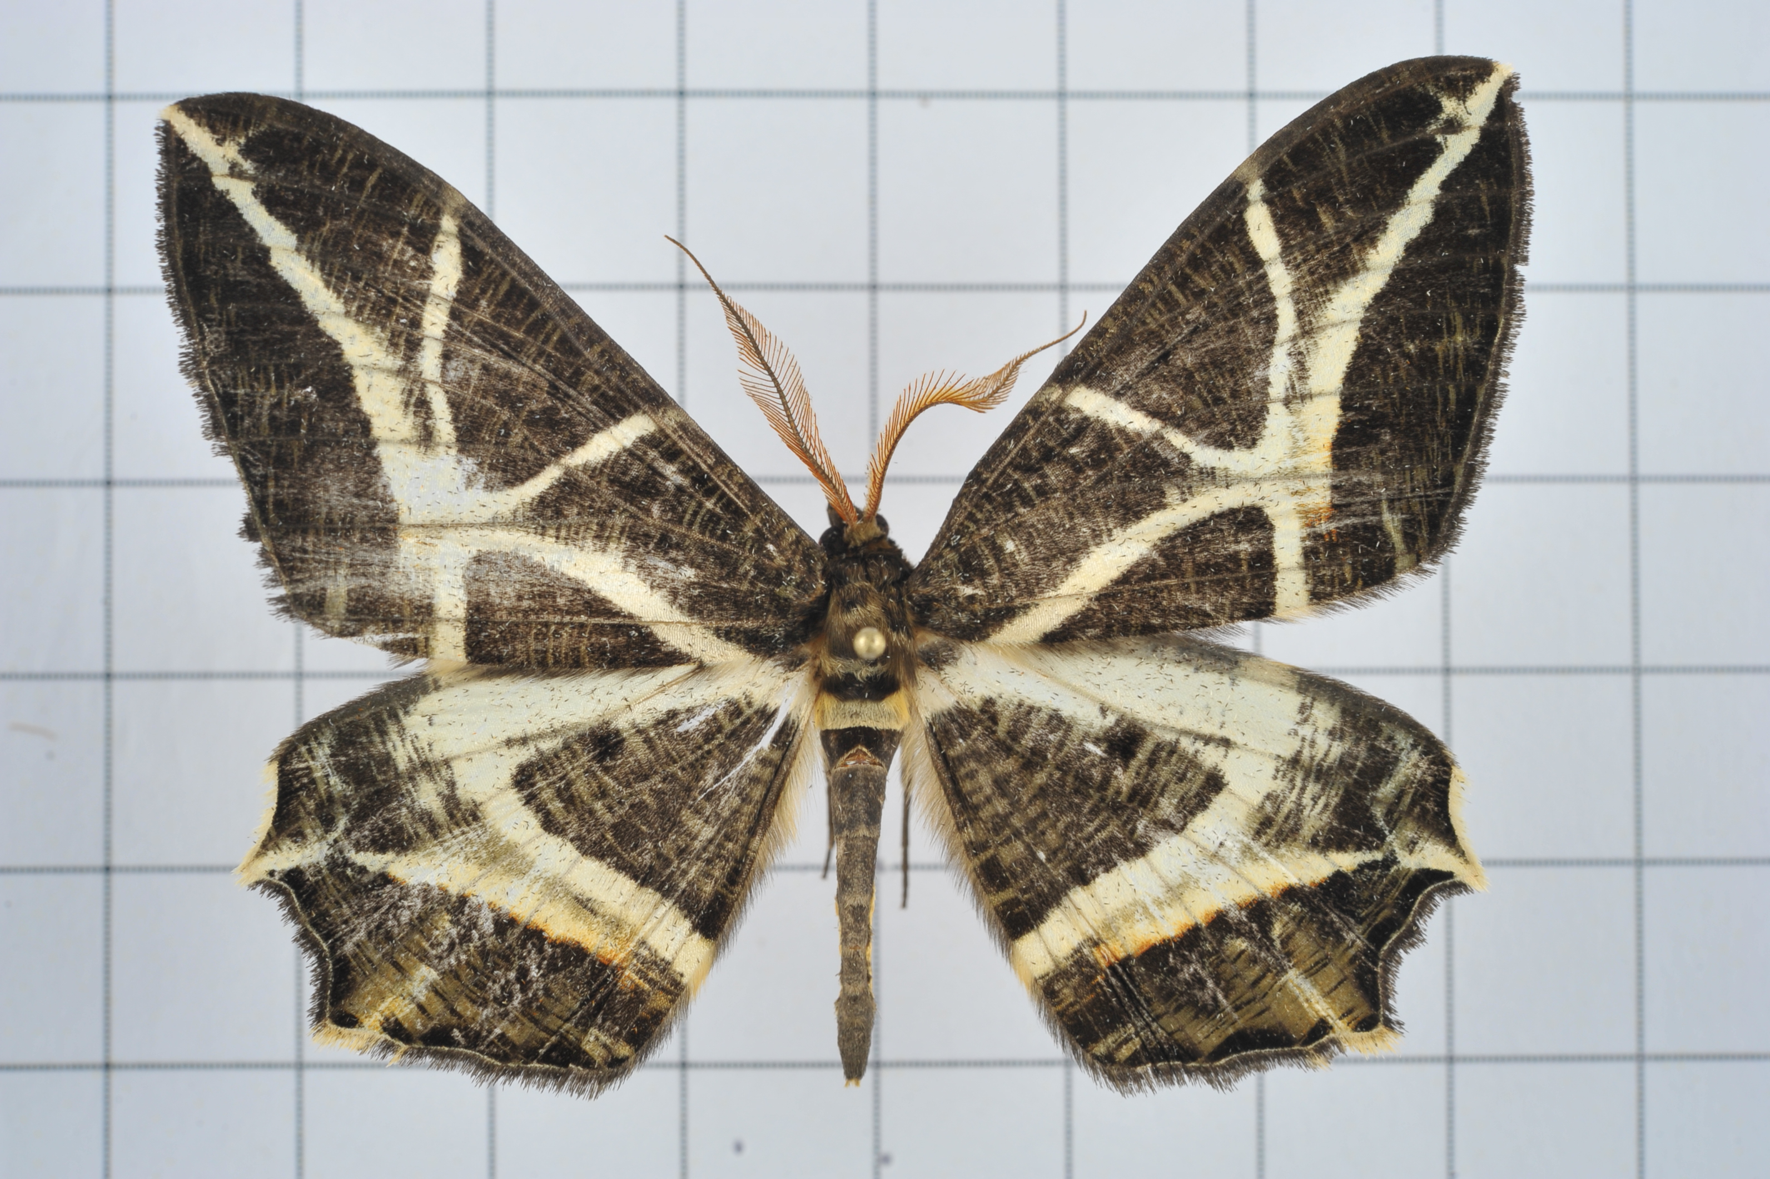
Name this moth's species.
Mesastrape fulguraria fulguraria
